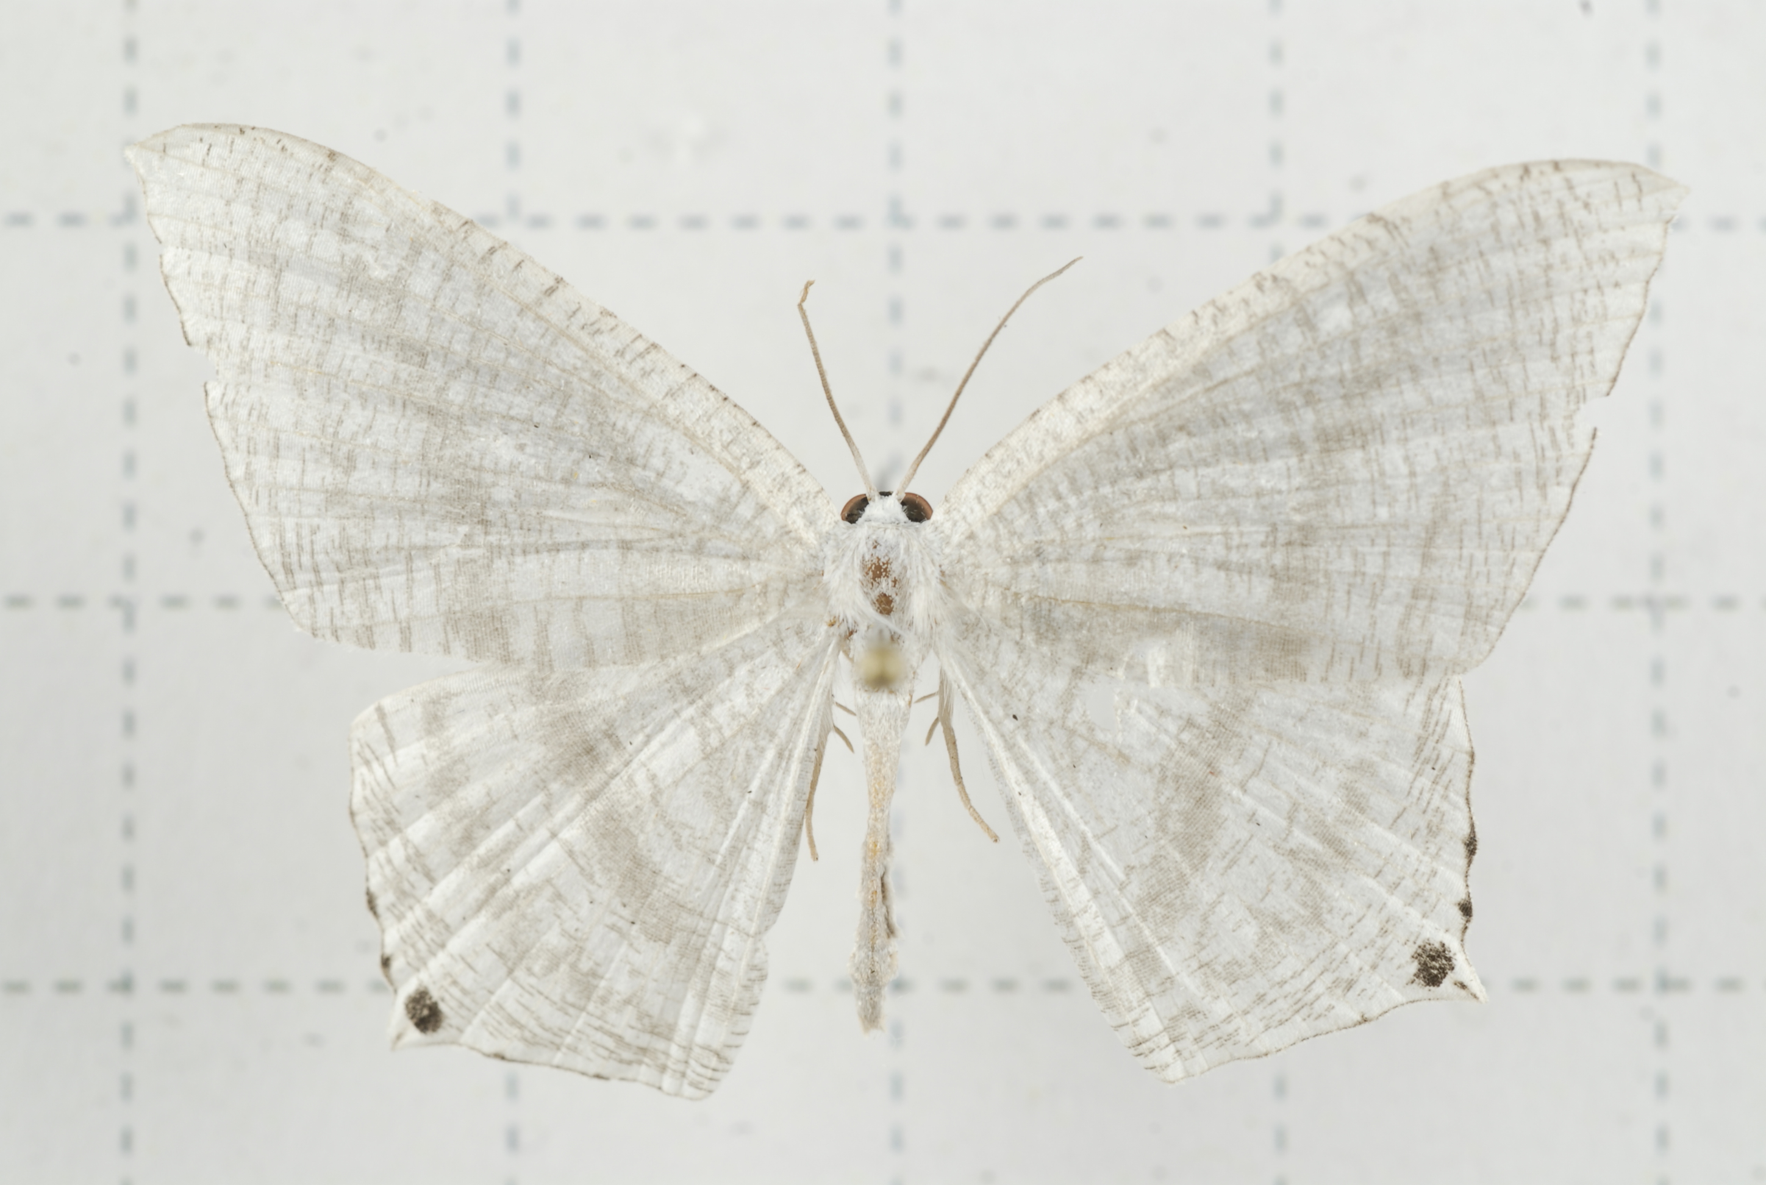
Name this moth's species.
Micronia aculeata
